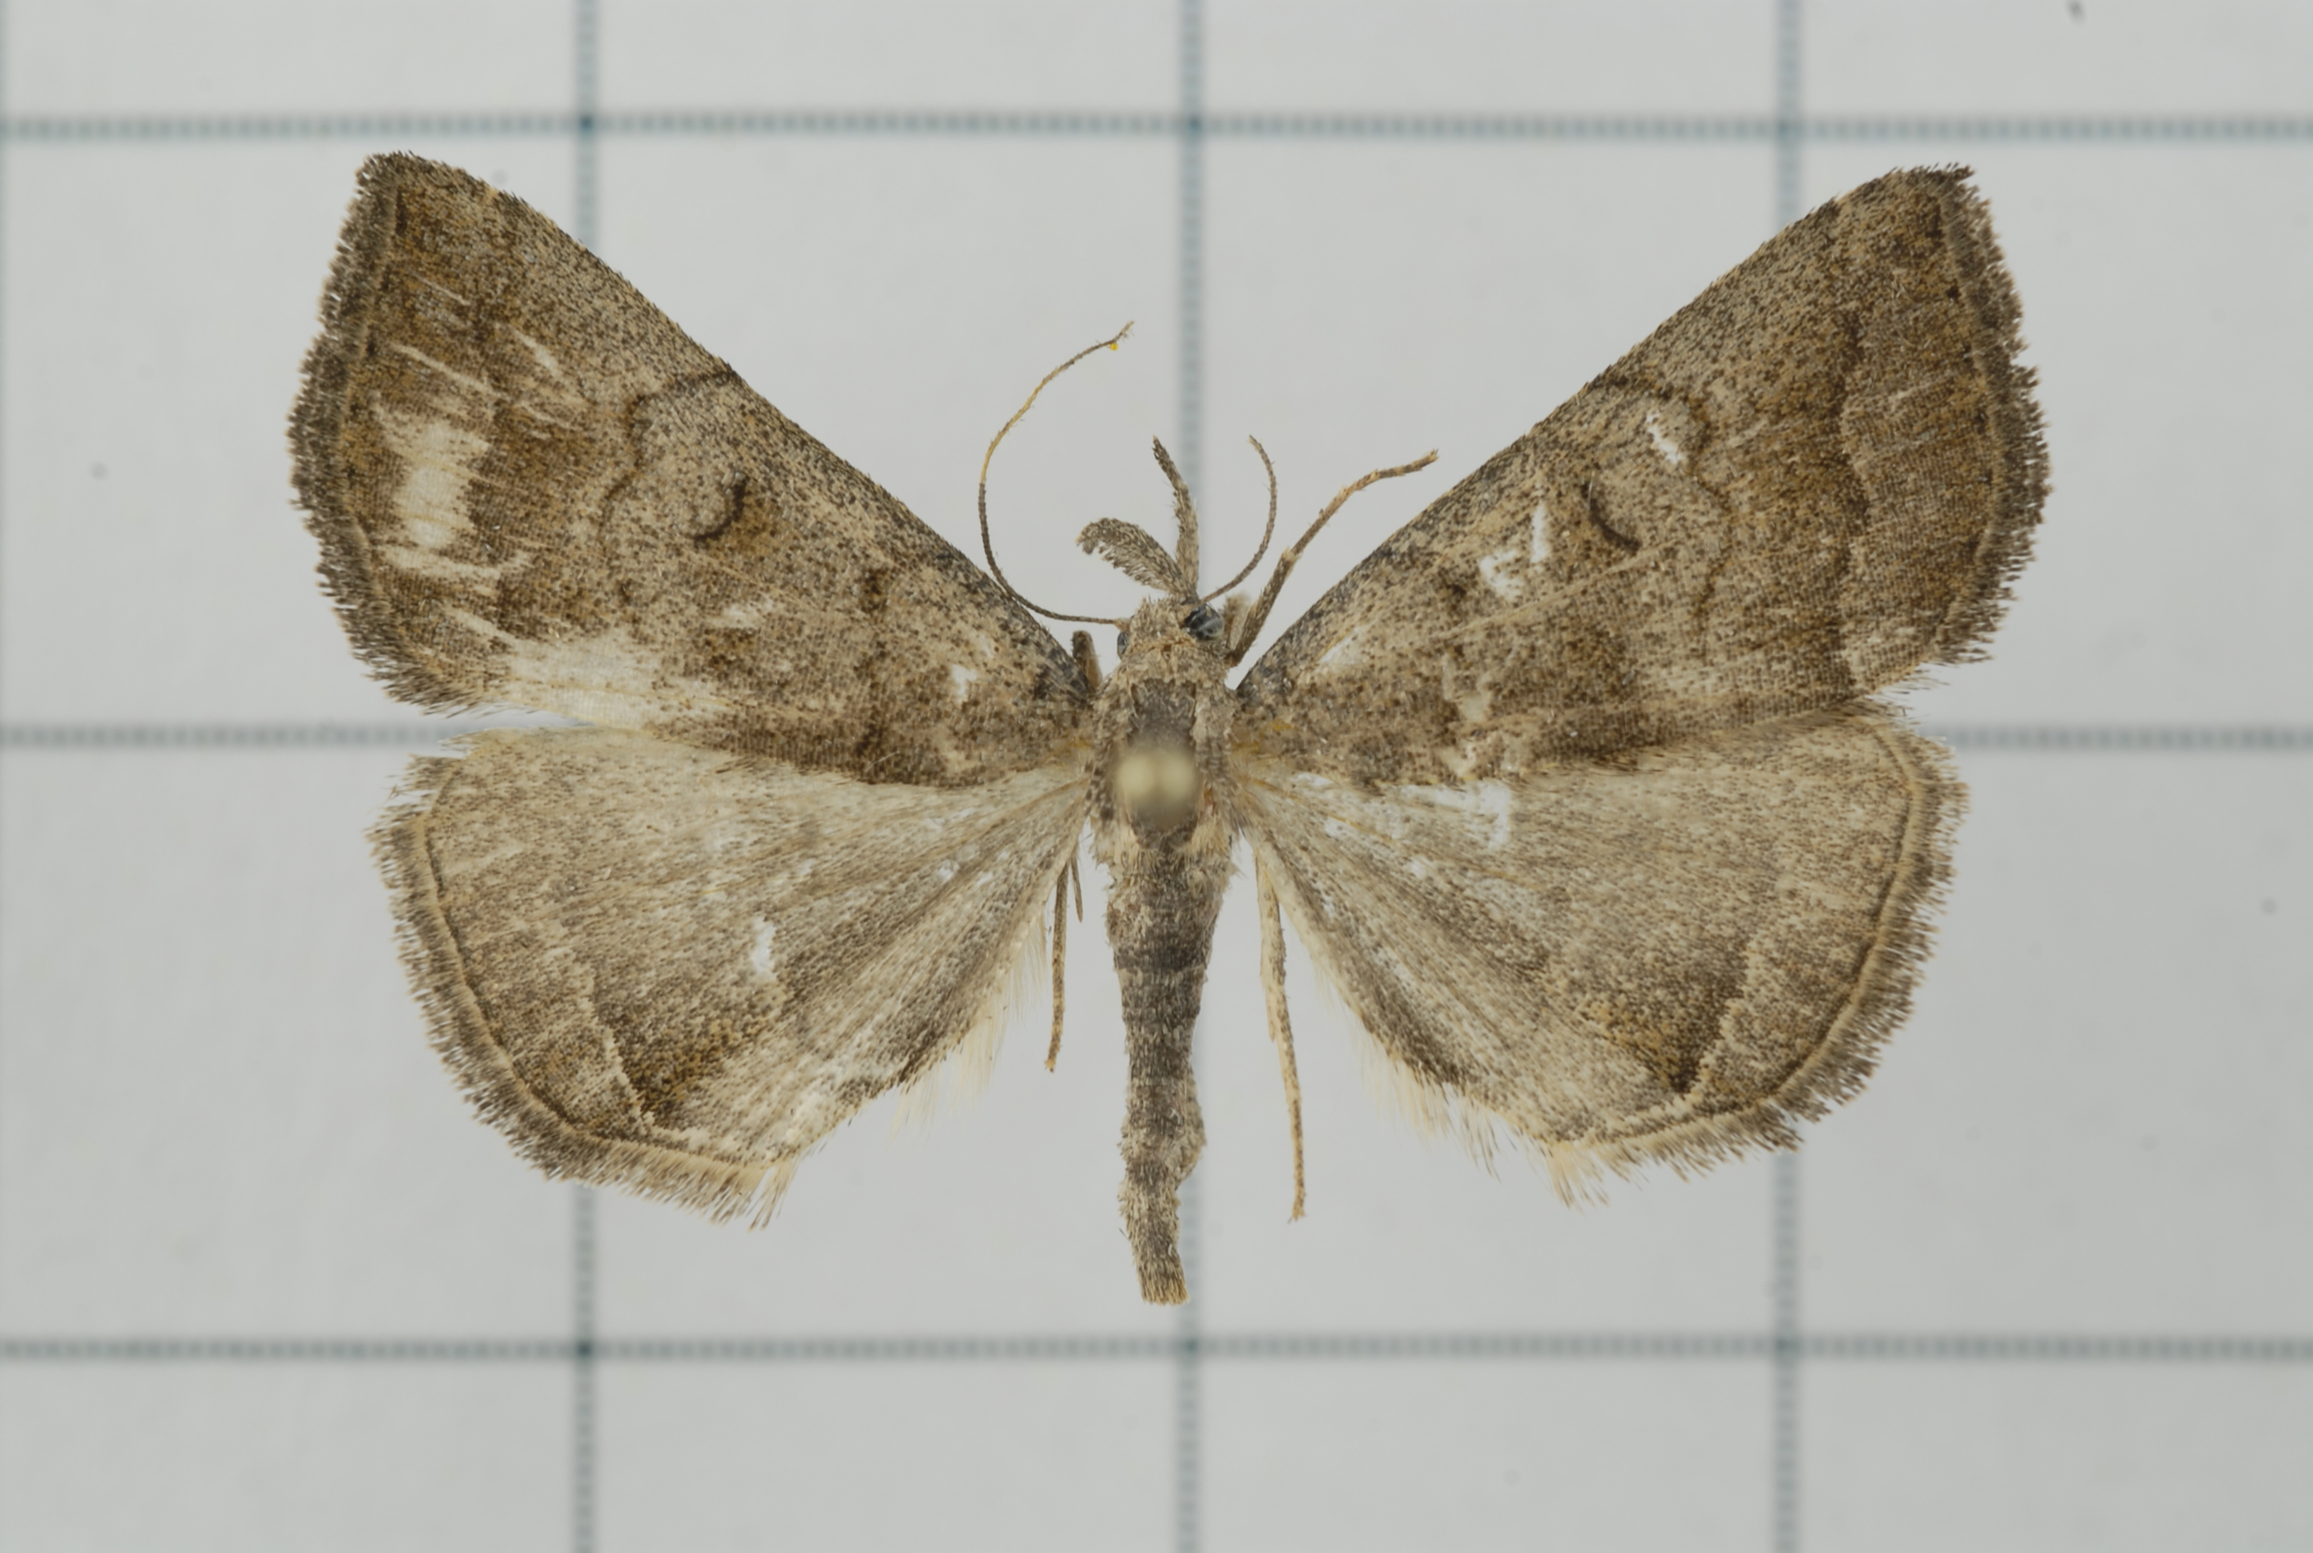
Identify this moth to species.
Herminia undulata
